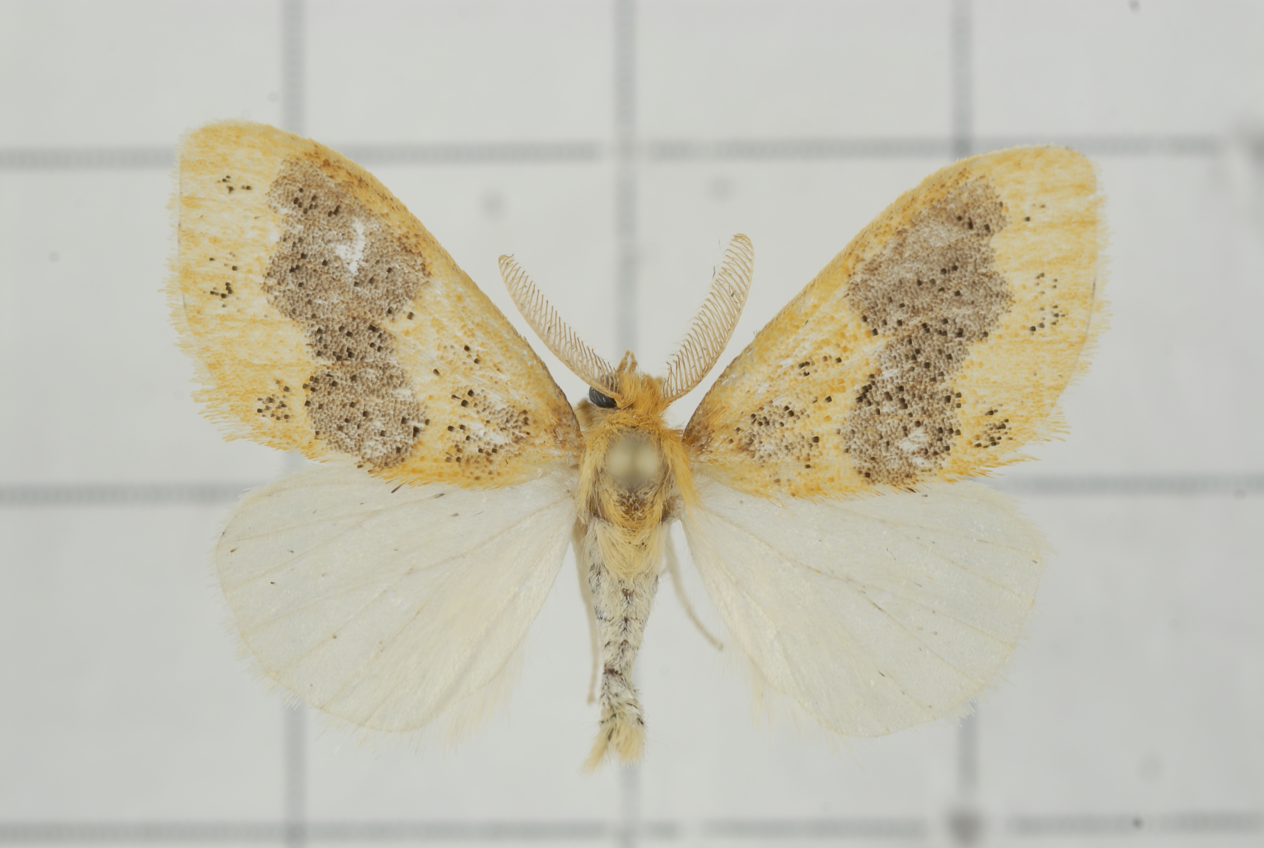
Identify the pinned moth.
Euproctis purpureofasciata
